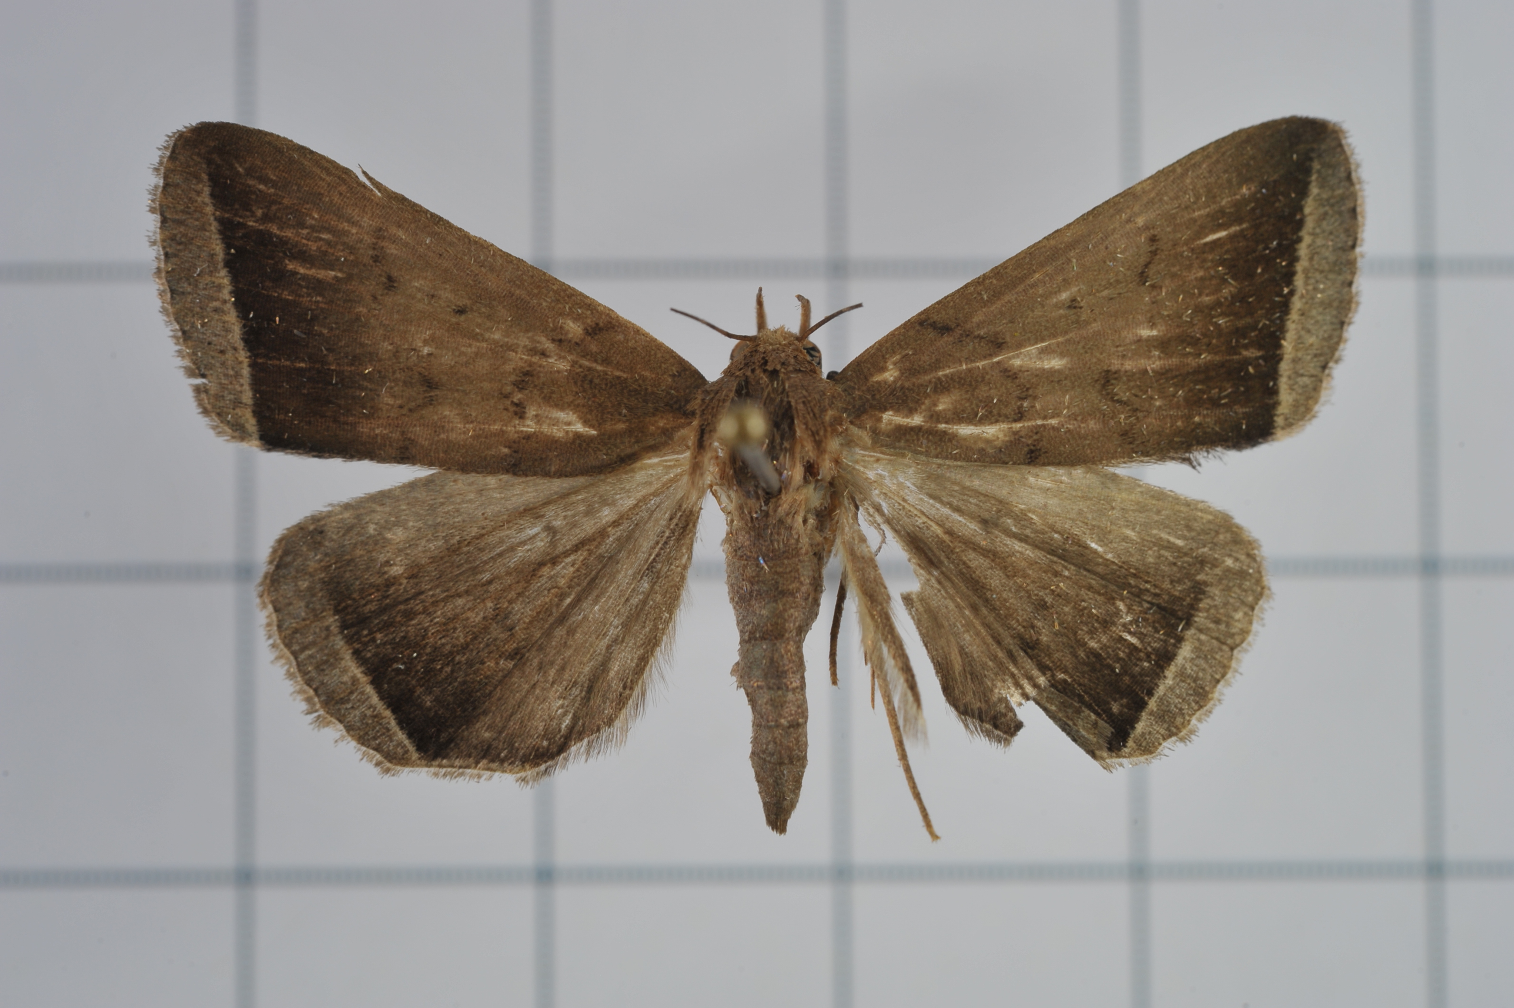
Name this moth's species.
Simplicia bimarginata
